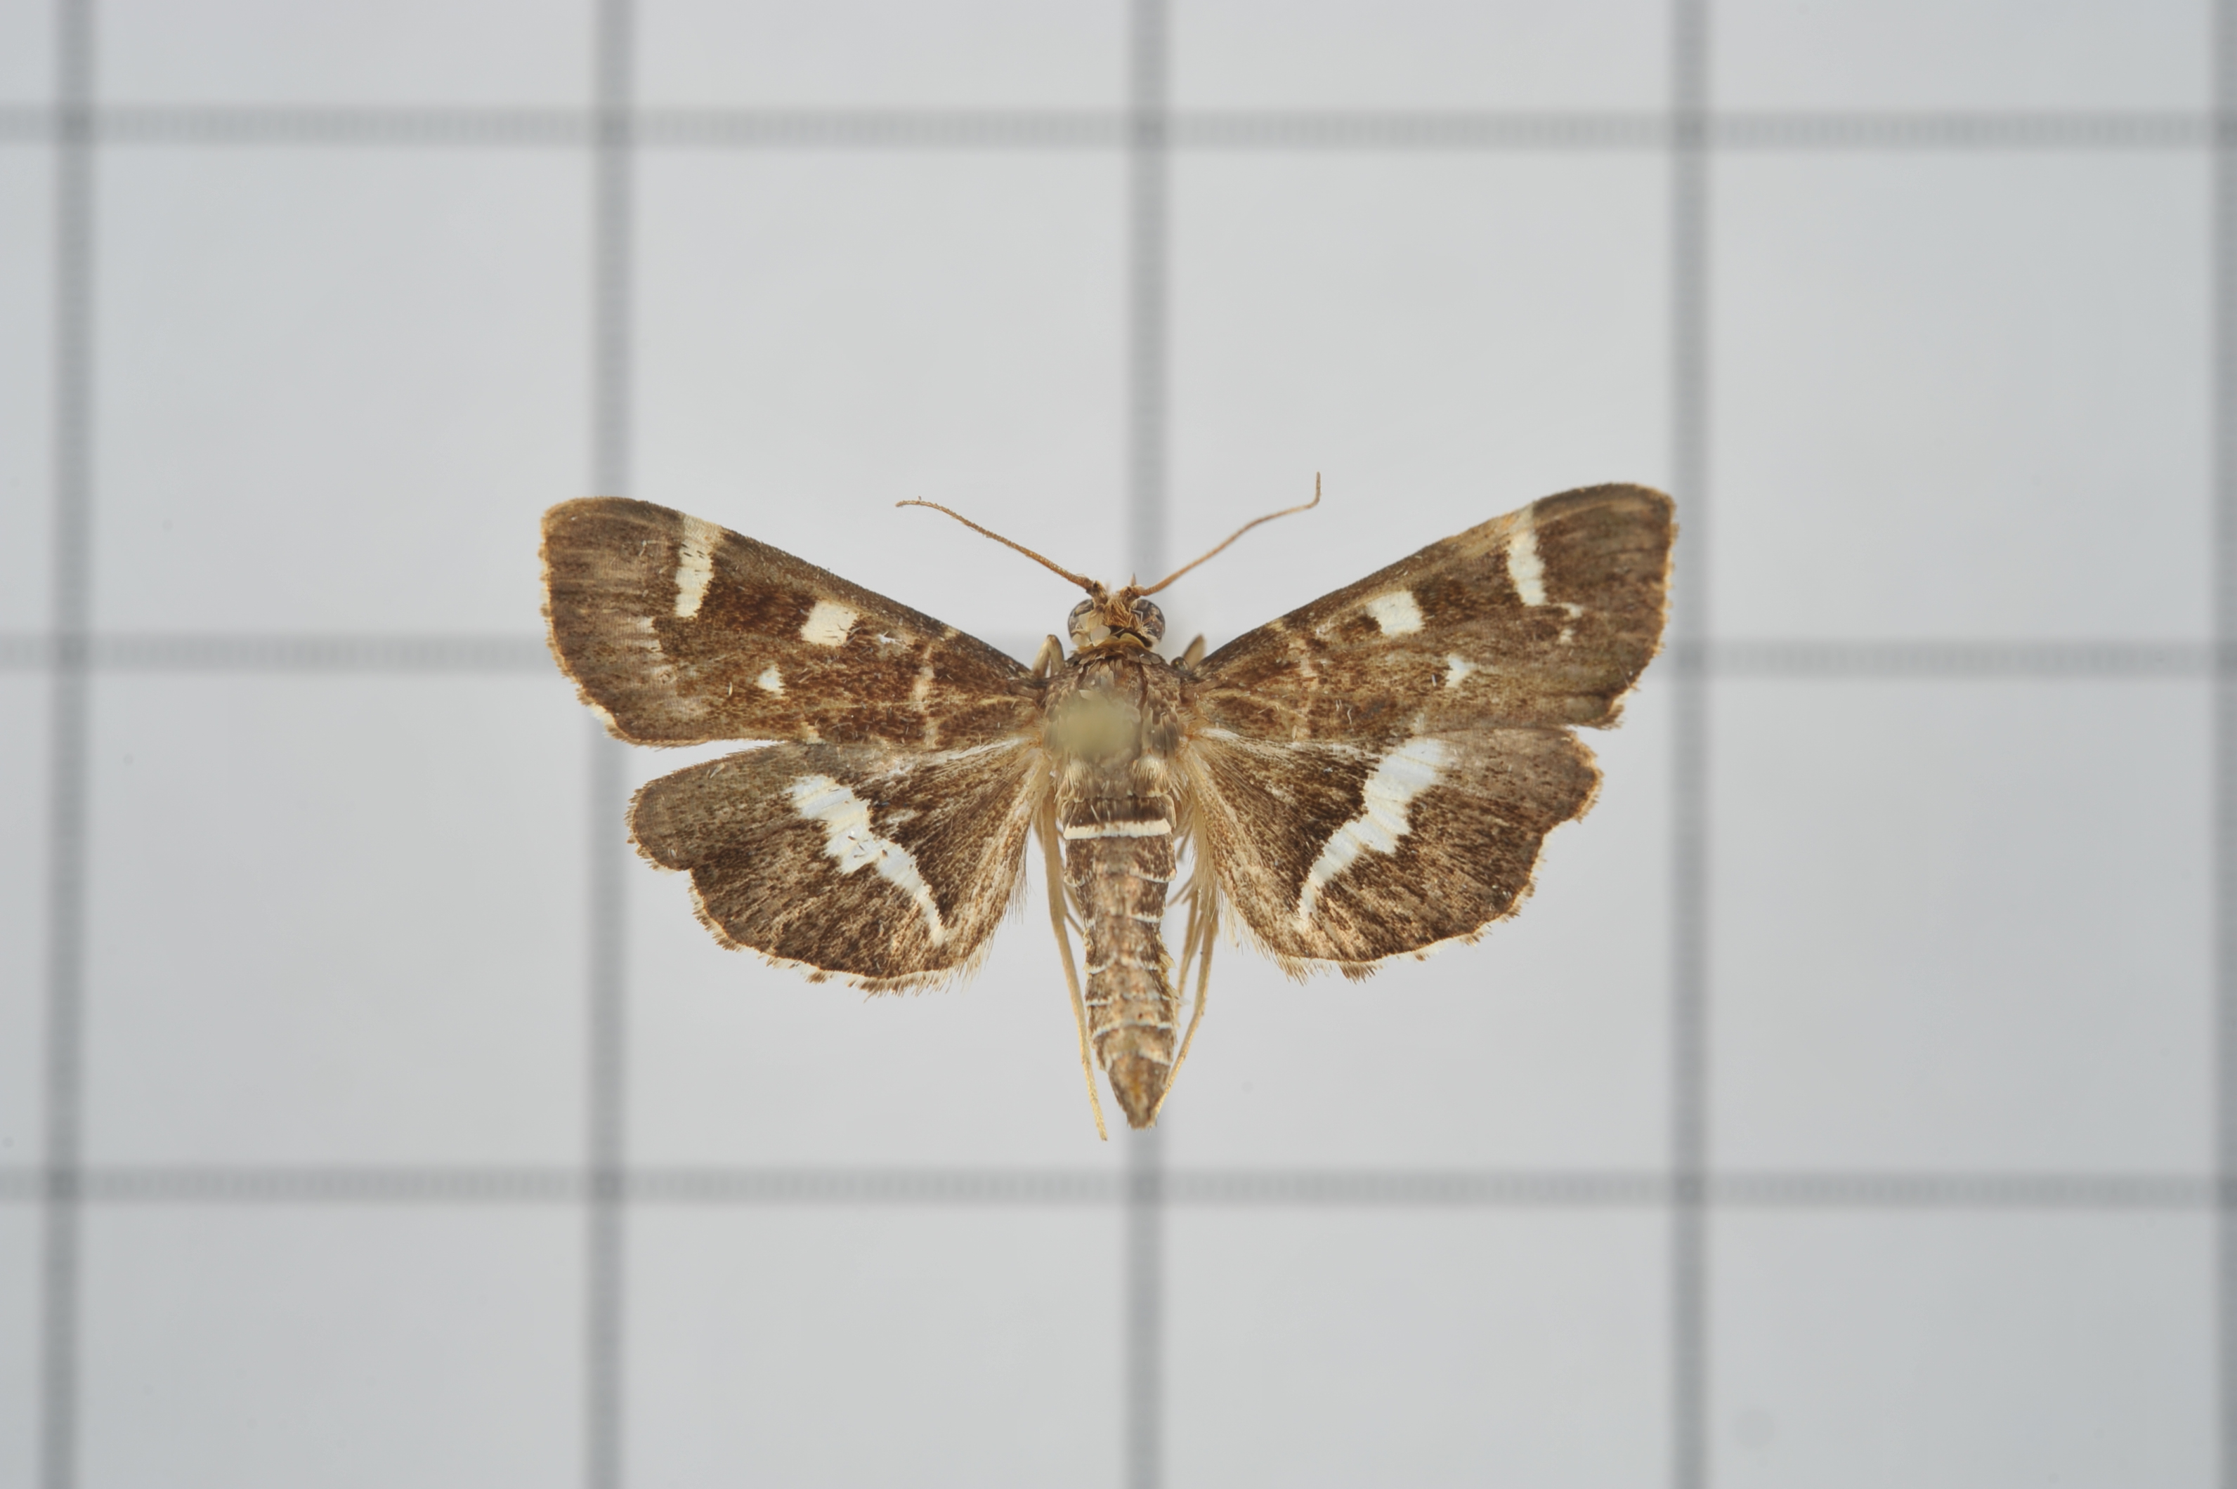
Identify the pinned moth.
Hymenia perspectalis
